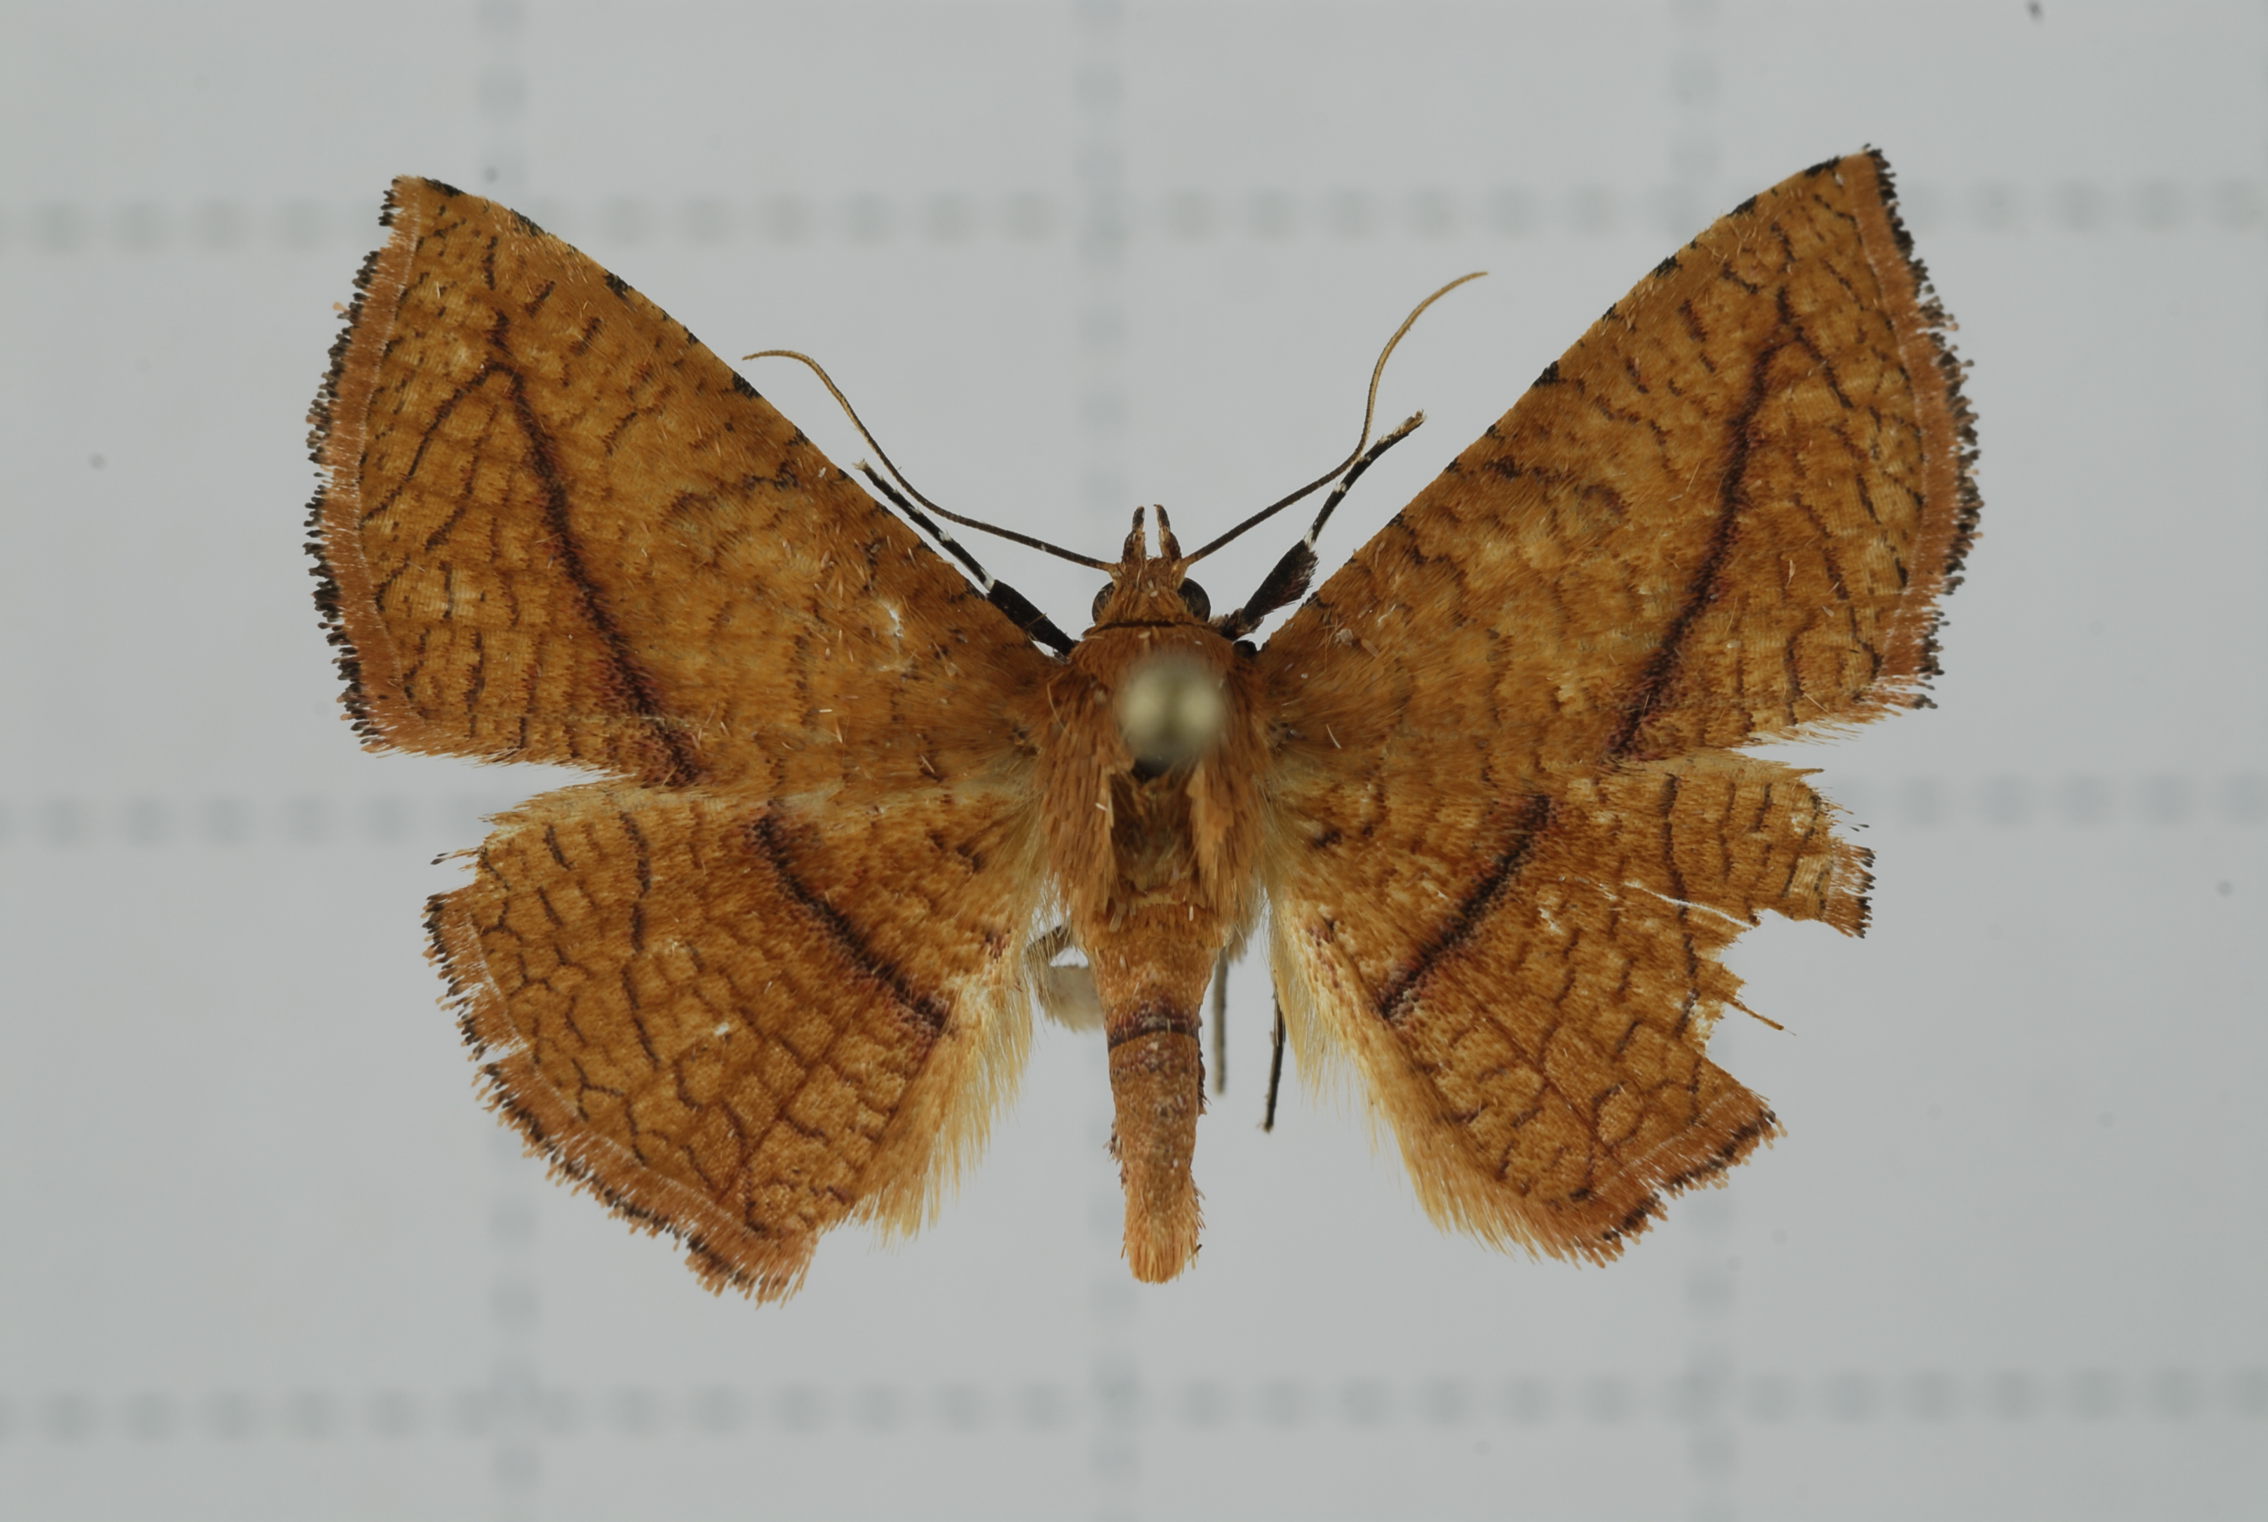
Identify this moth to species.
Striglina venia
